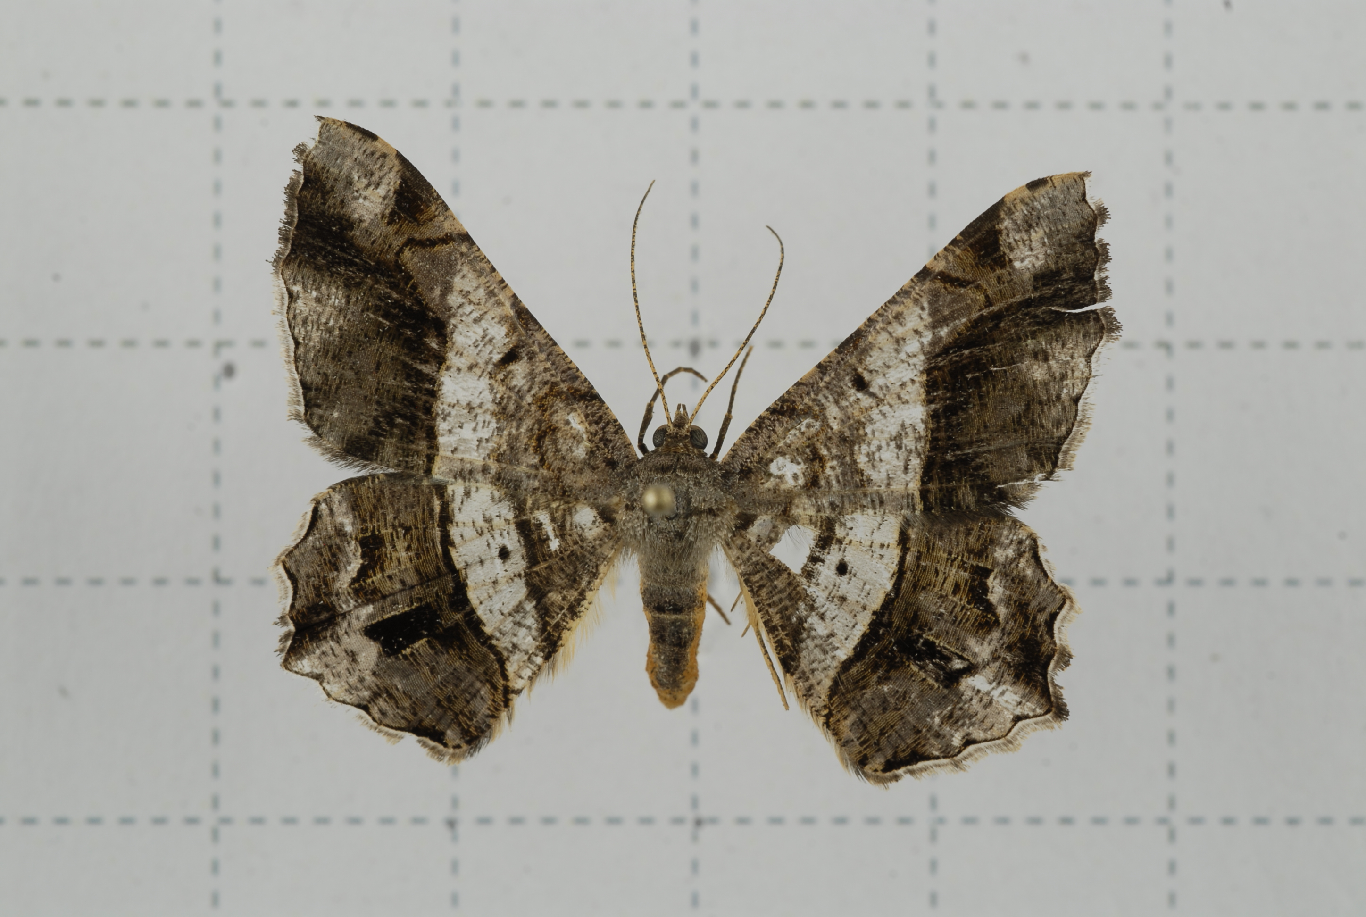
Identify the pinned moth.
Chiasmia eleonora eleonora
